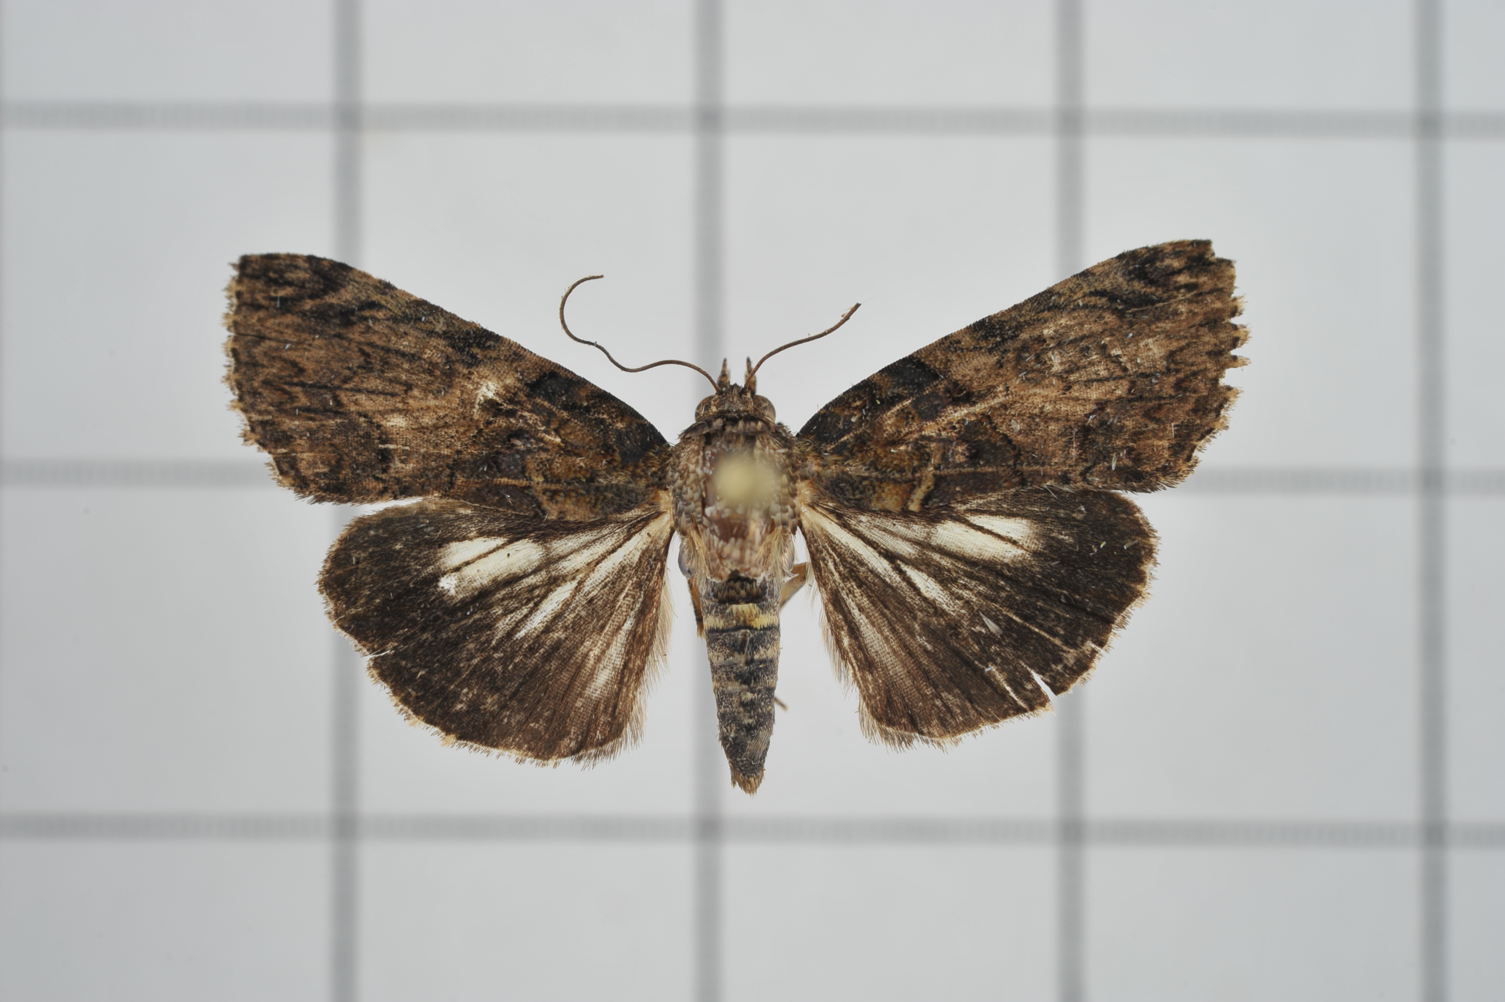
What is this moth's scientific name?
Lophoptera phaeobasis
